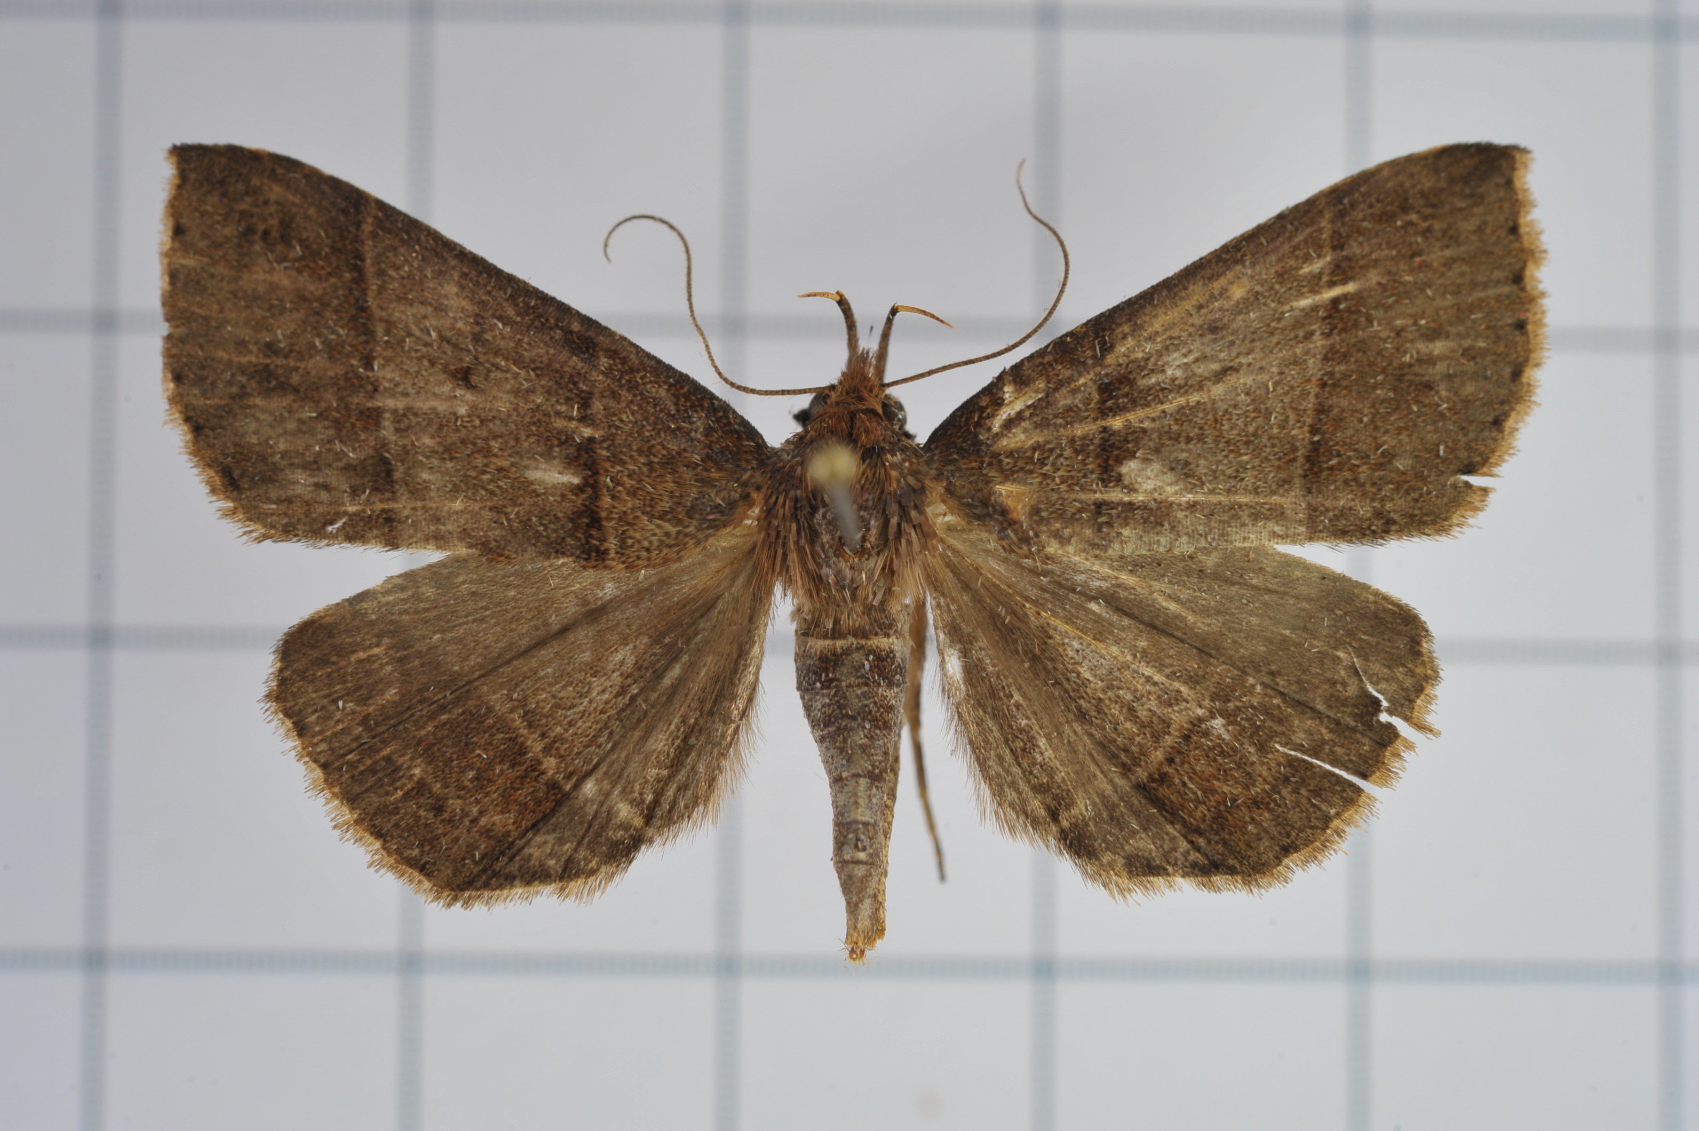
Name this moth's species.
Bertula venata
